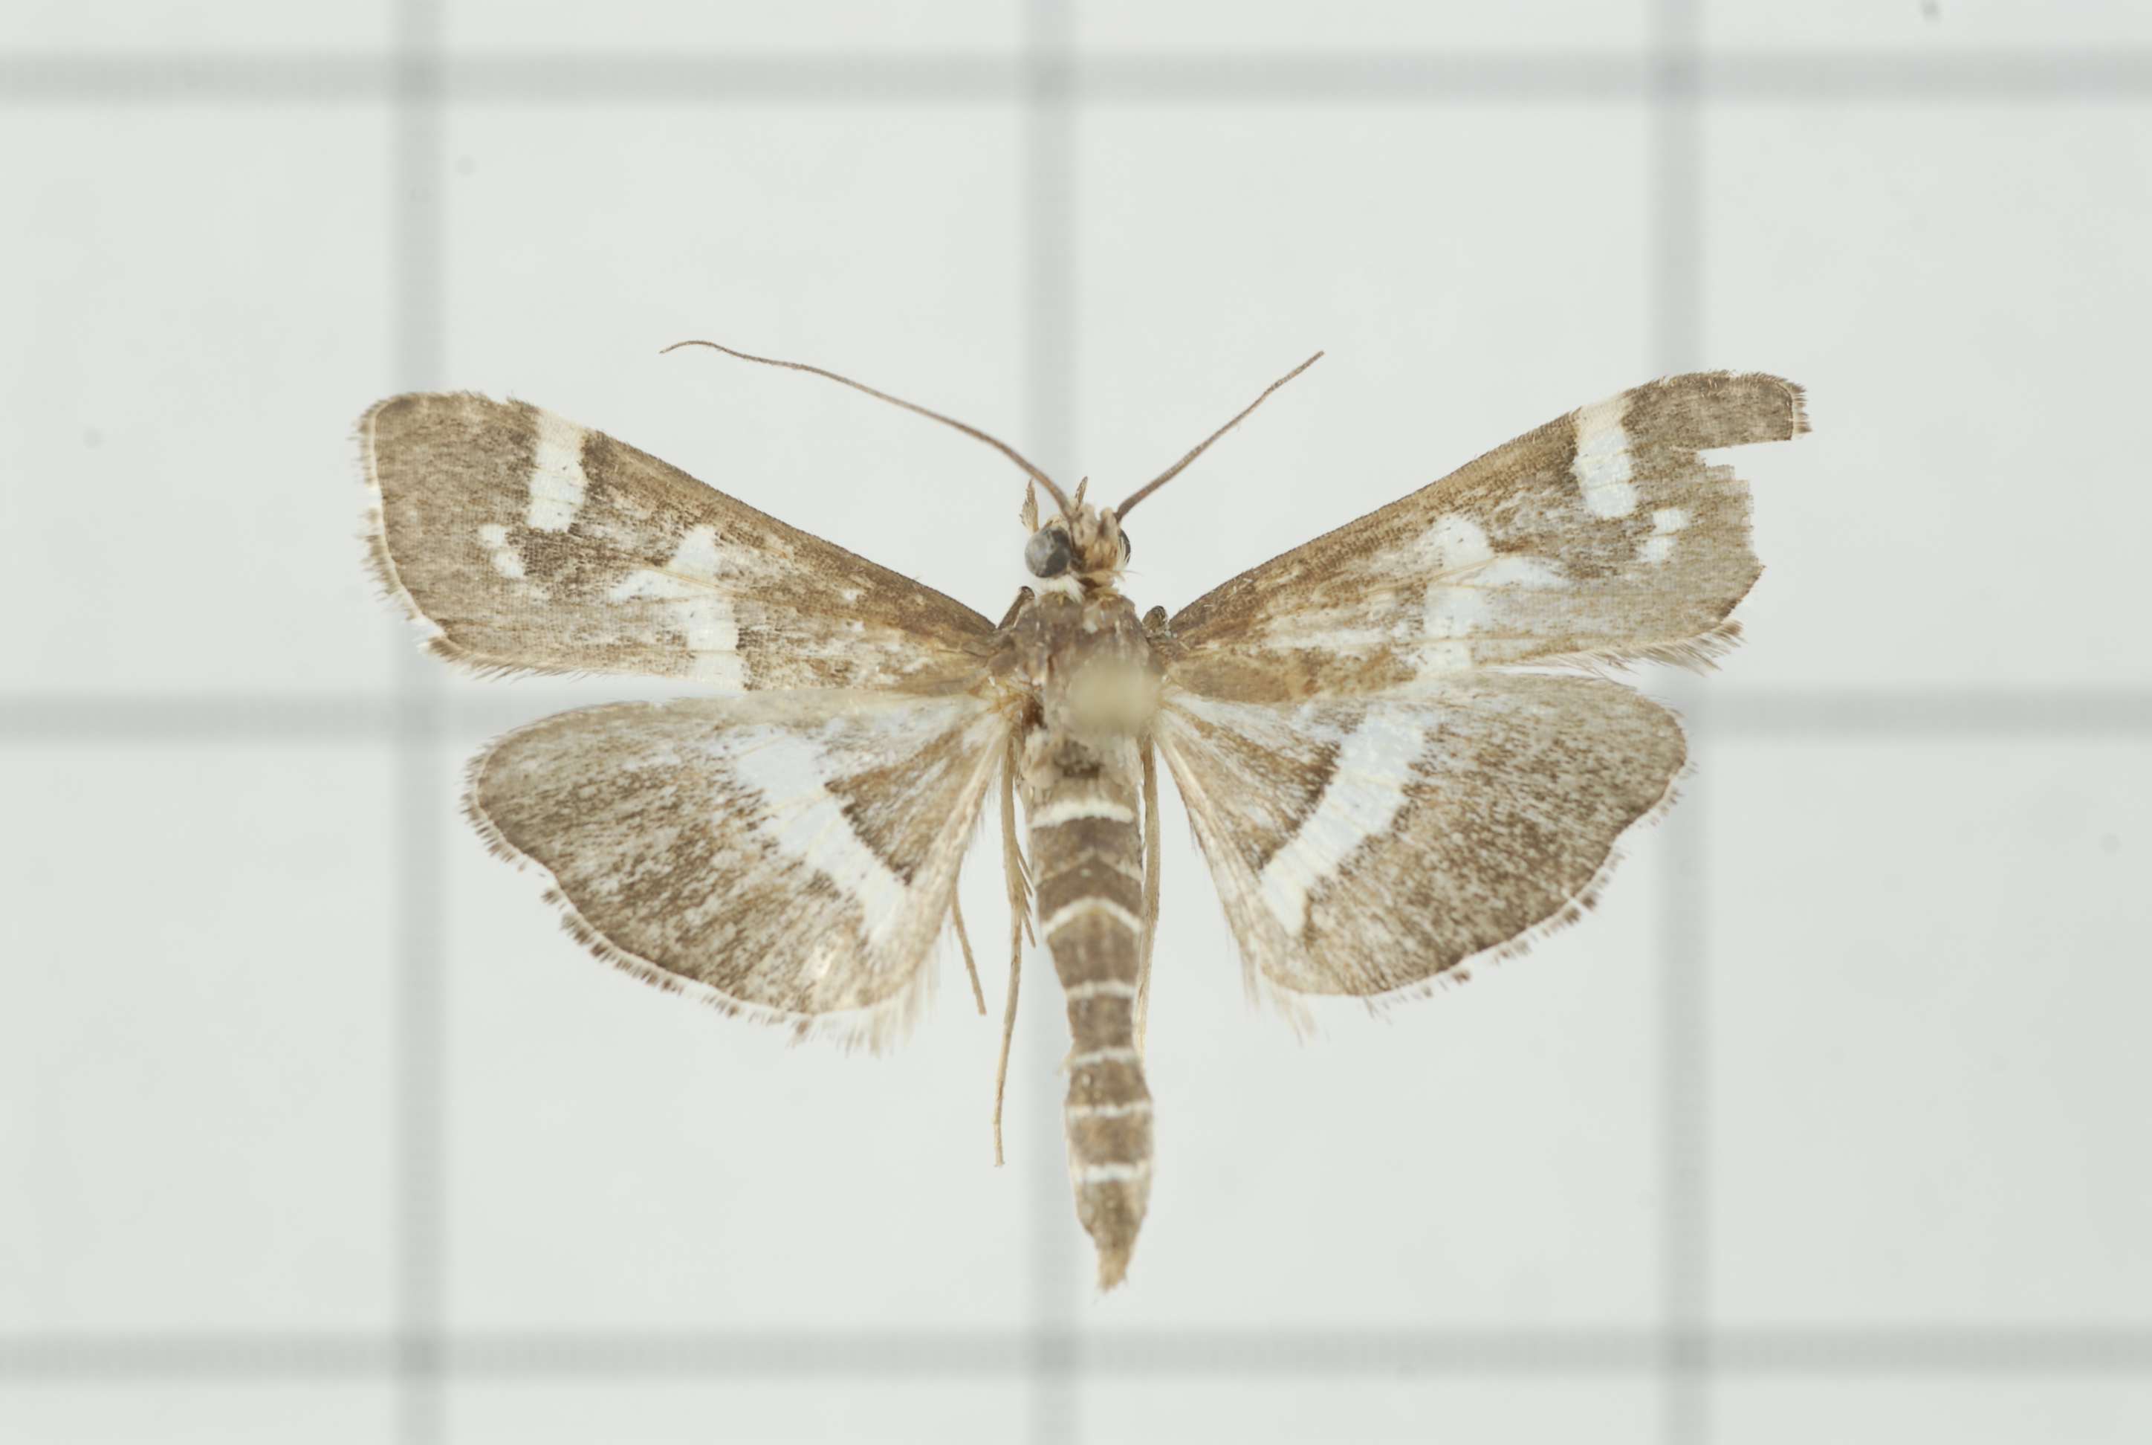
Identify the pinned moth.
Spoladea recurvalis
